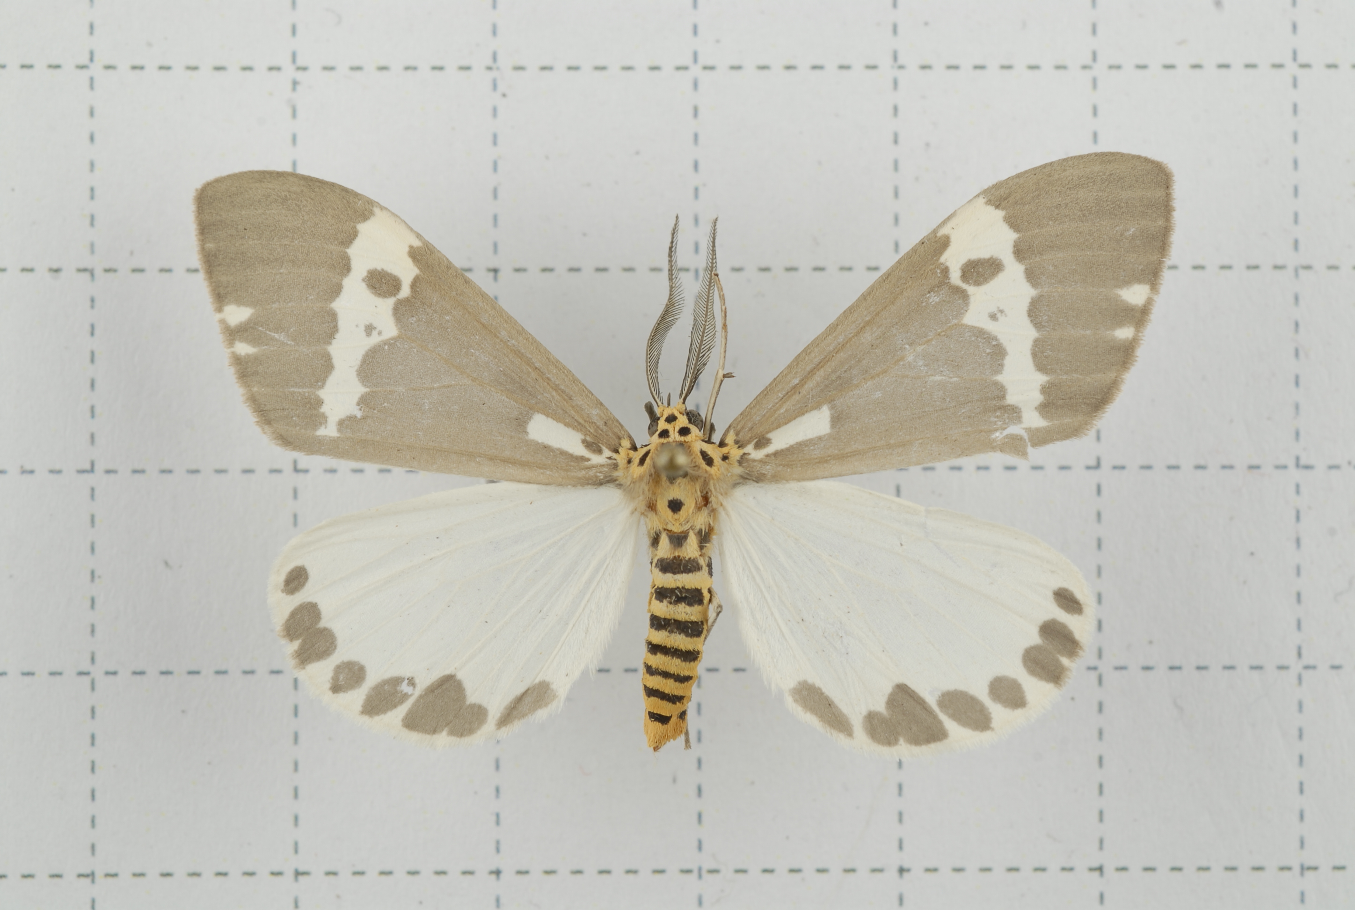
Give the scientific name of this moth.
Nyctemera albofasciata
